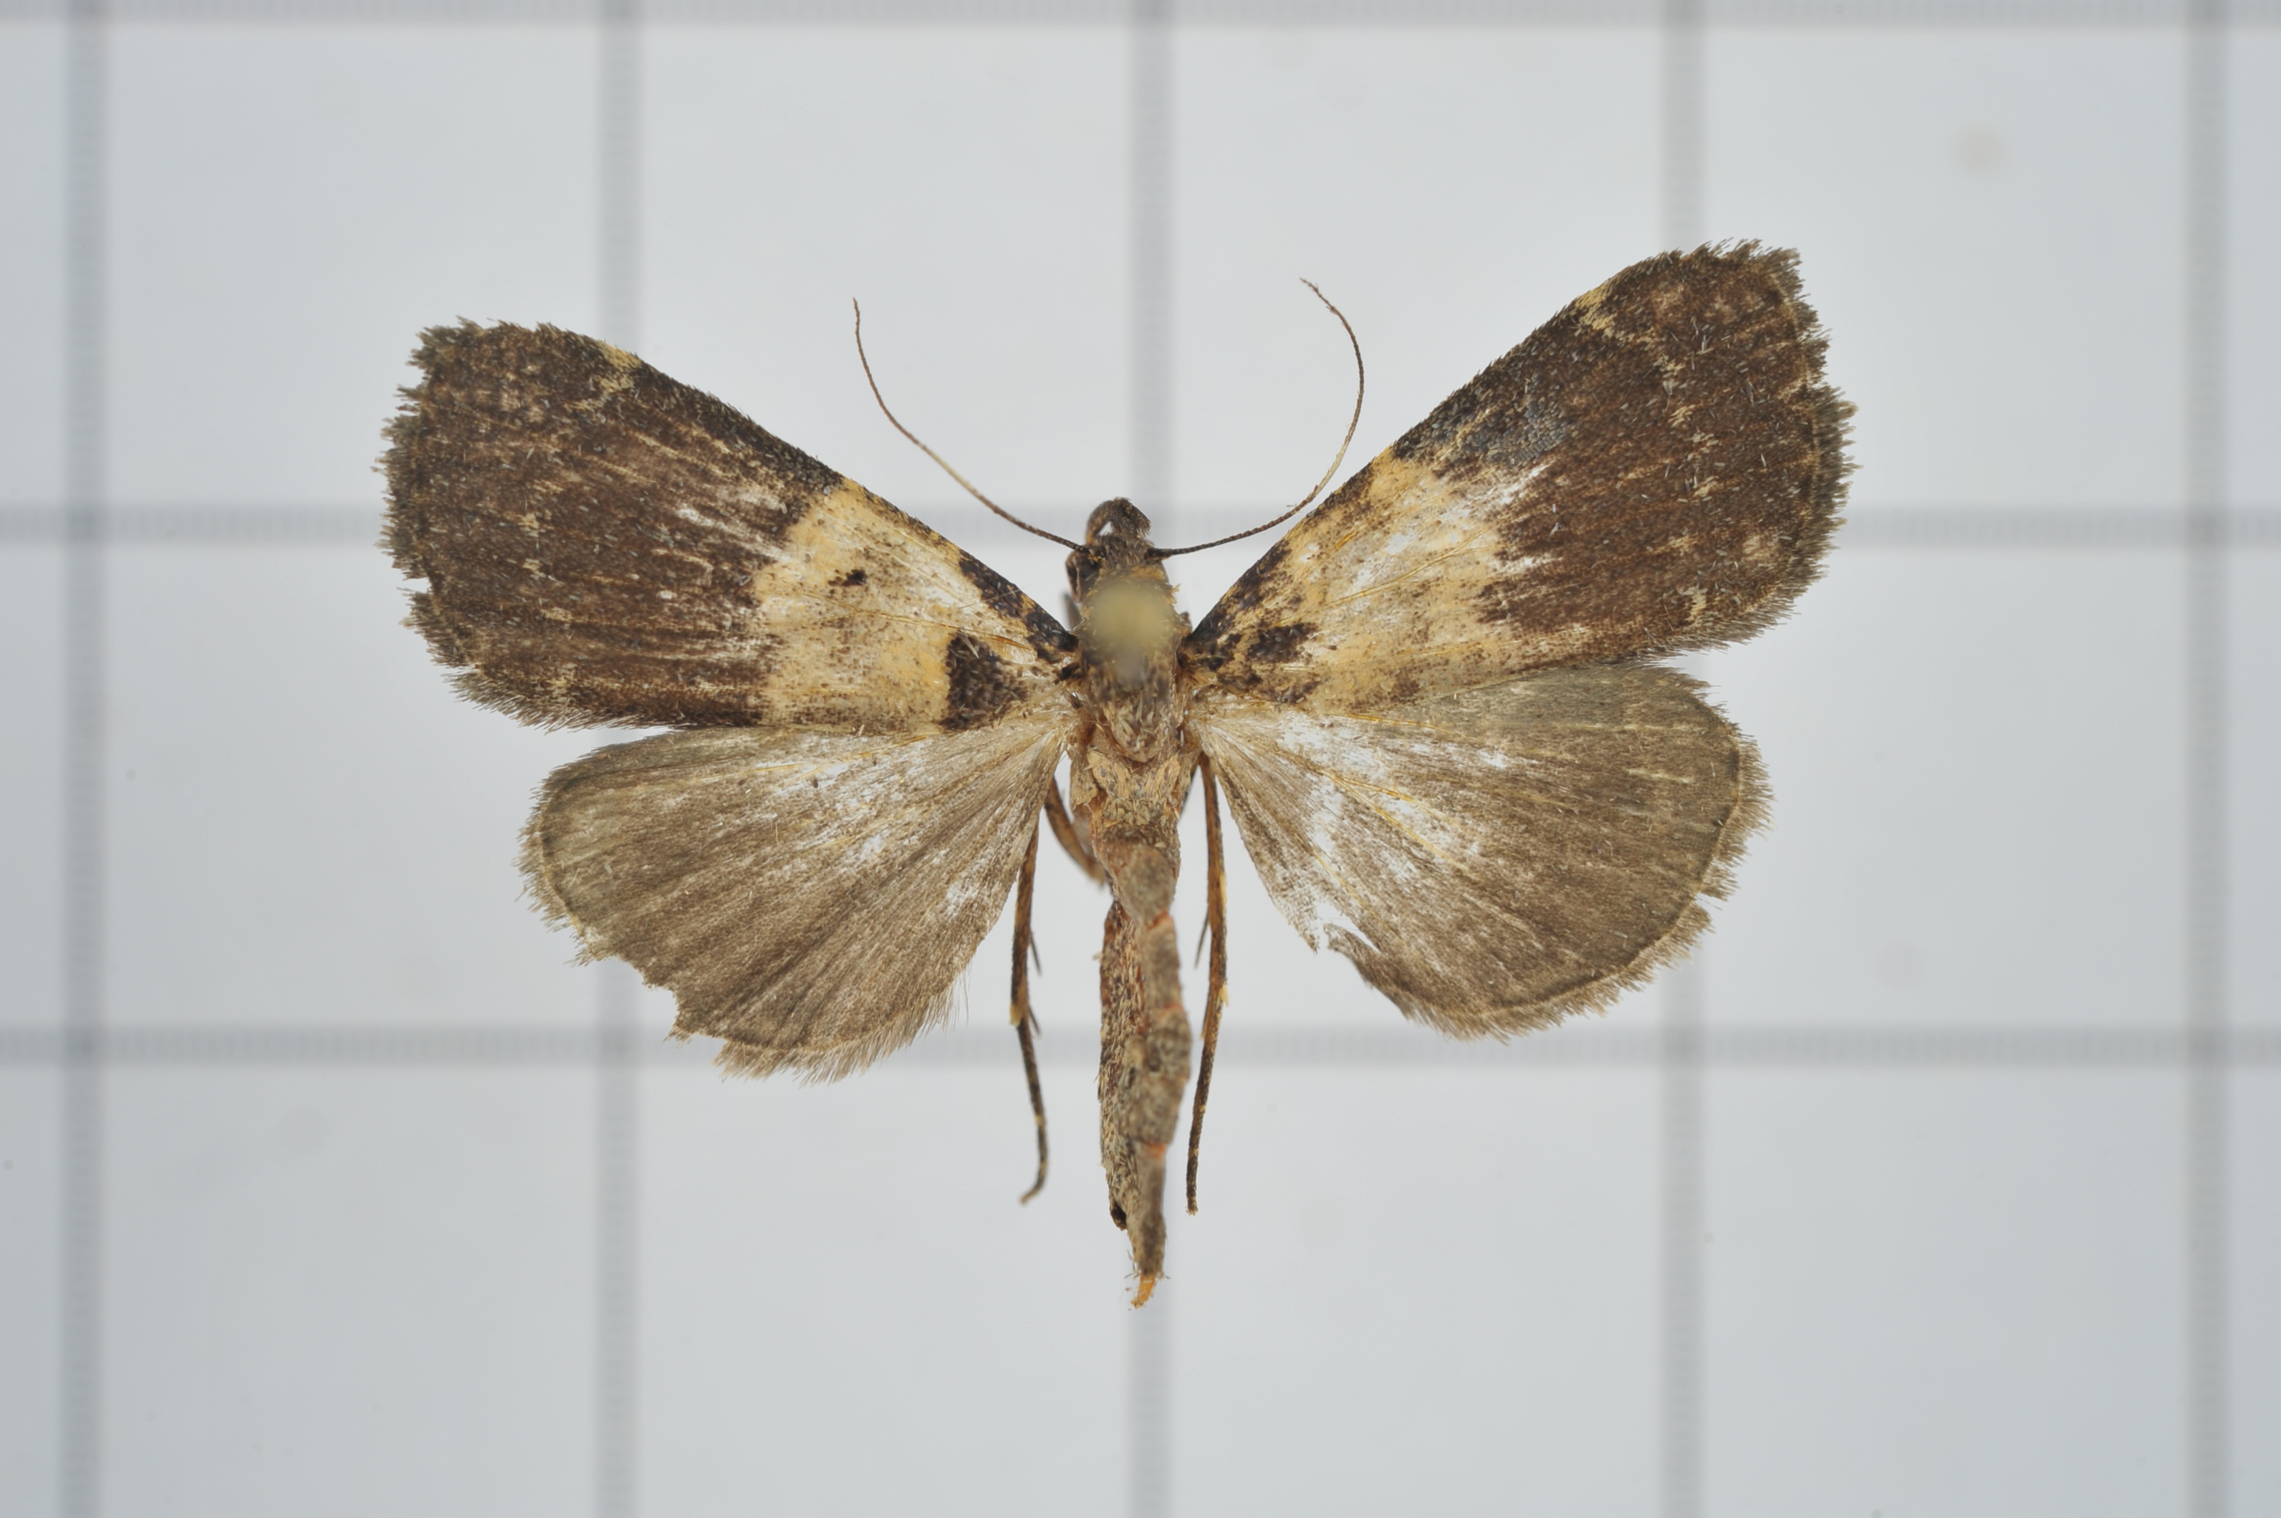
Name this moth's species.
Hydrillodes nilgirialis
